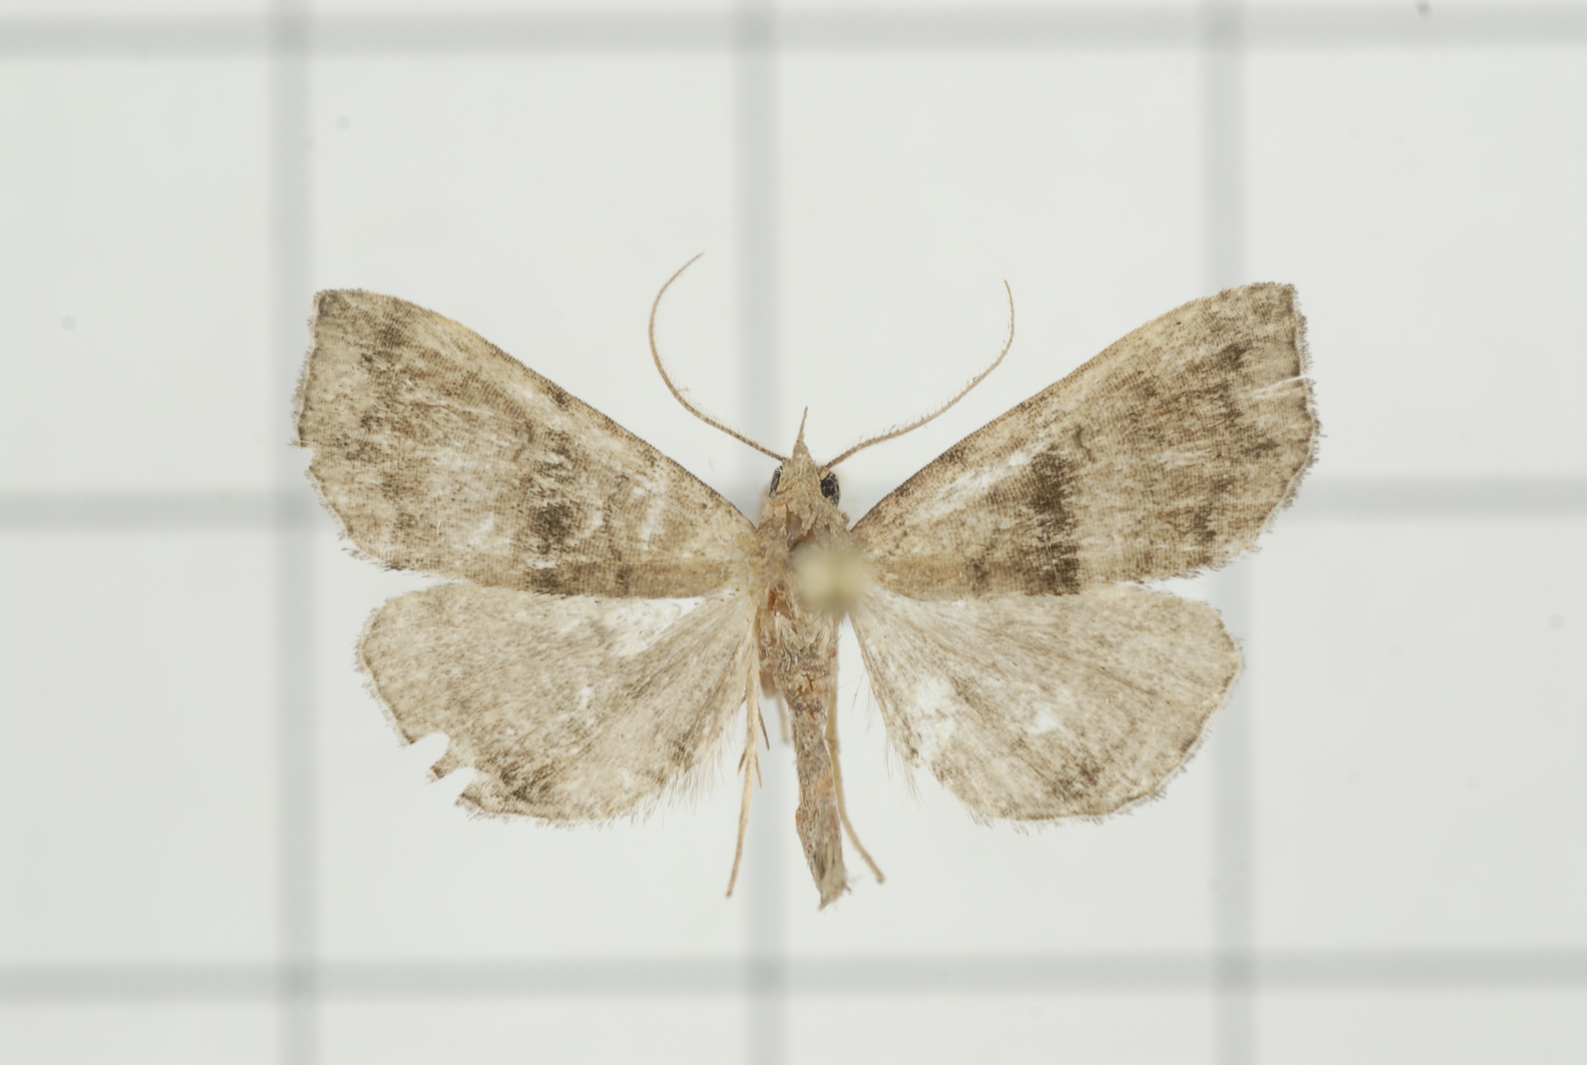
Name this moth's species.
Hipoepa fractalis
